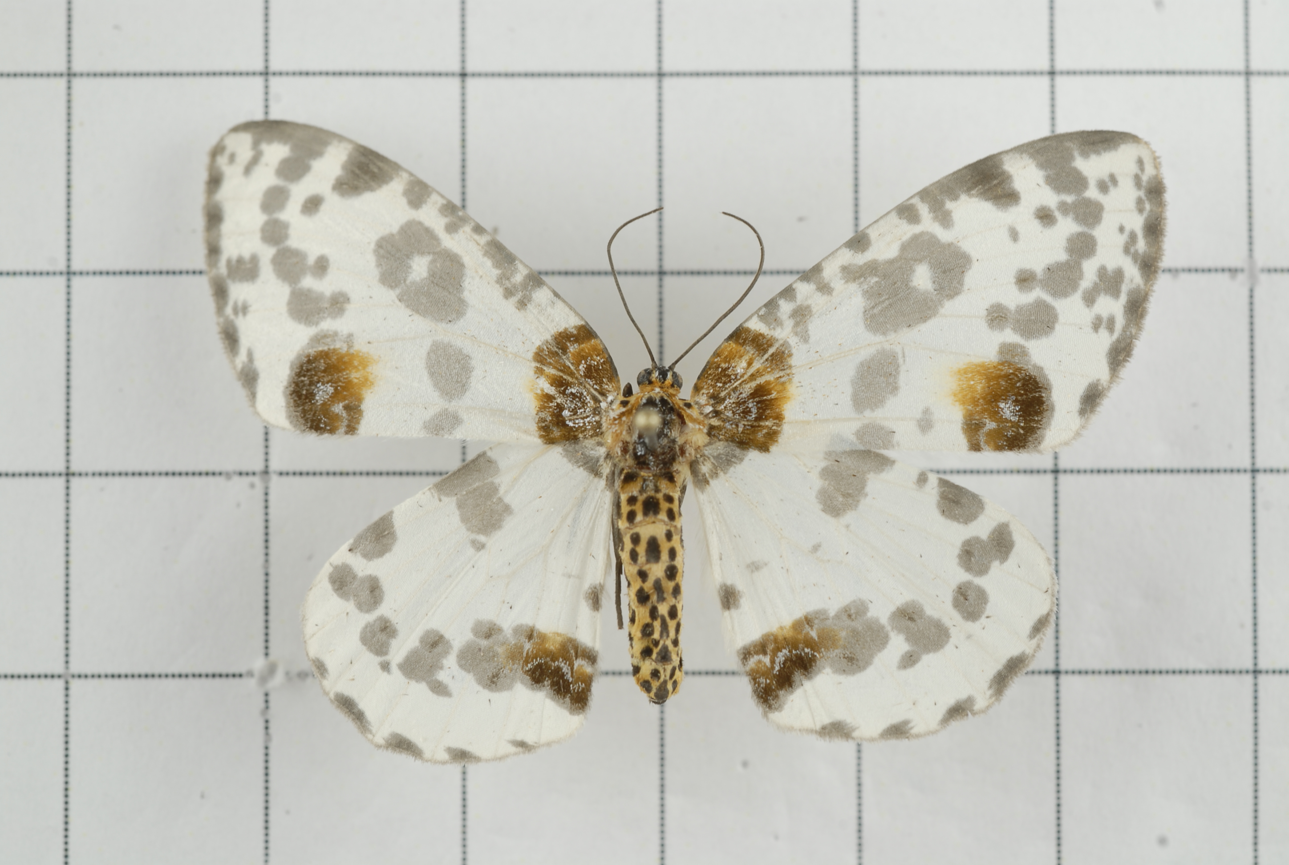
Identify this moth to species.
Abraxas formosilluminata
